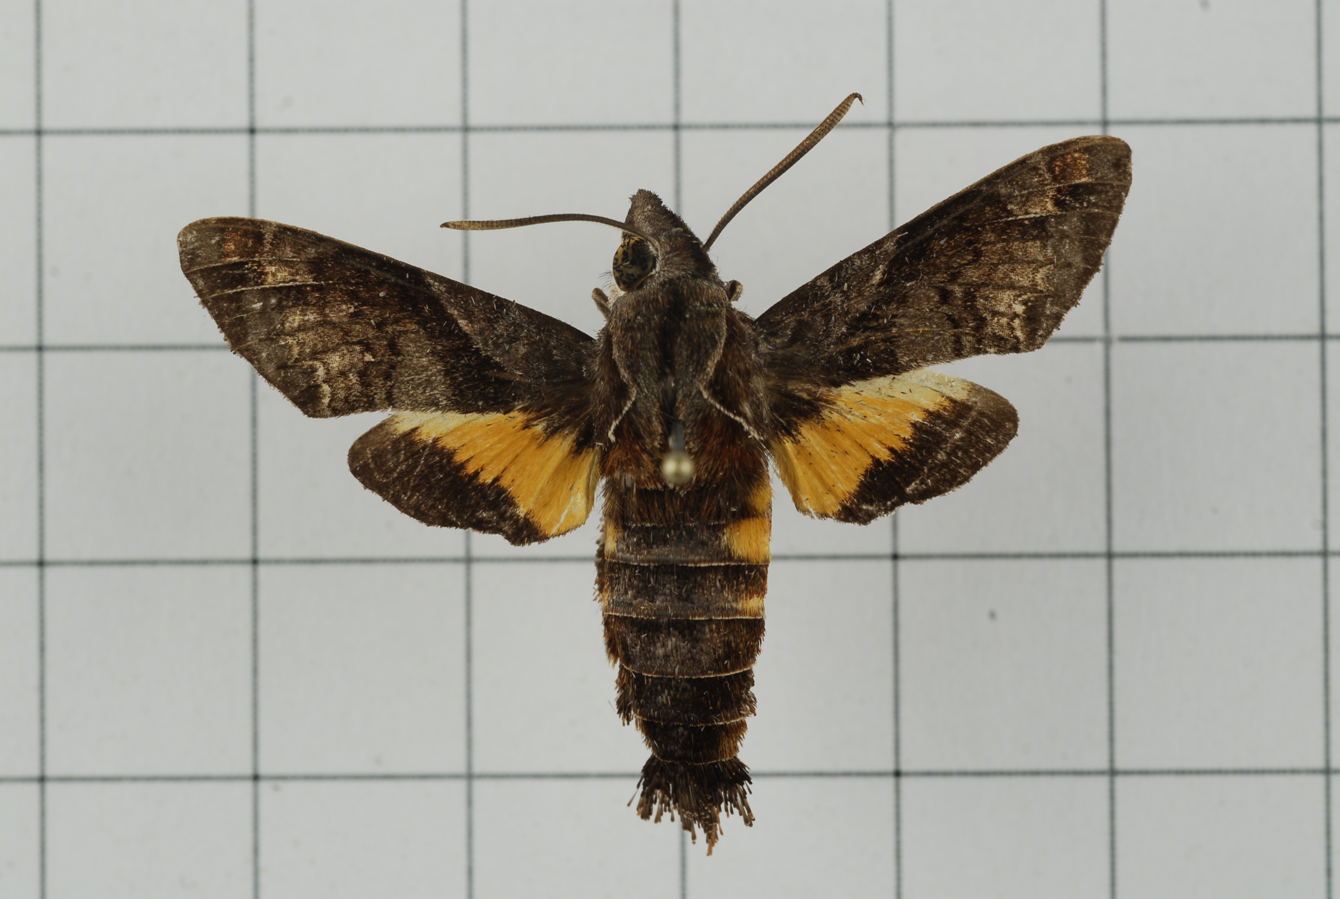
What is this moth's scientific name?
Macroglossum fritzei
